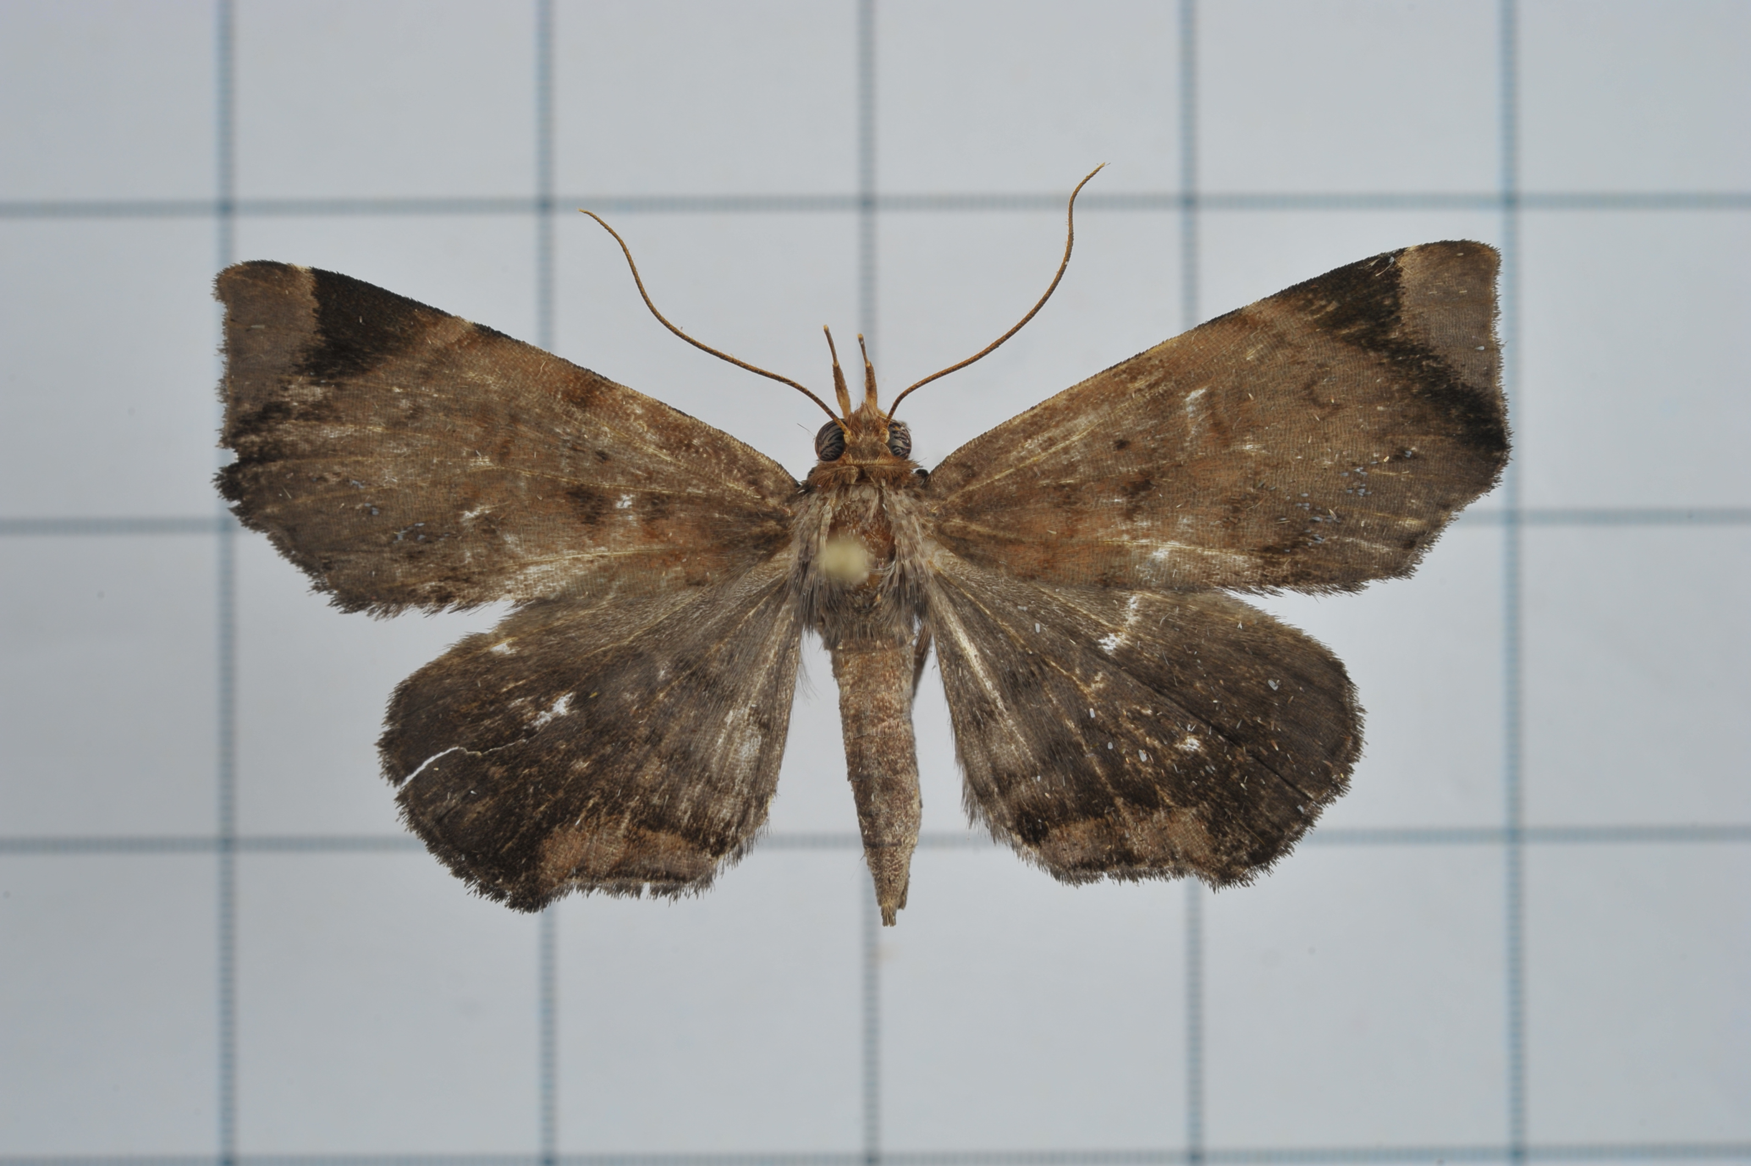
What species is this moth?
Mecodina albodentata
